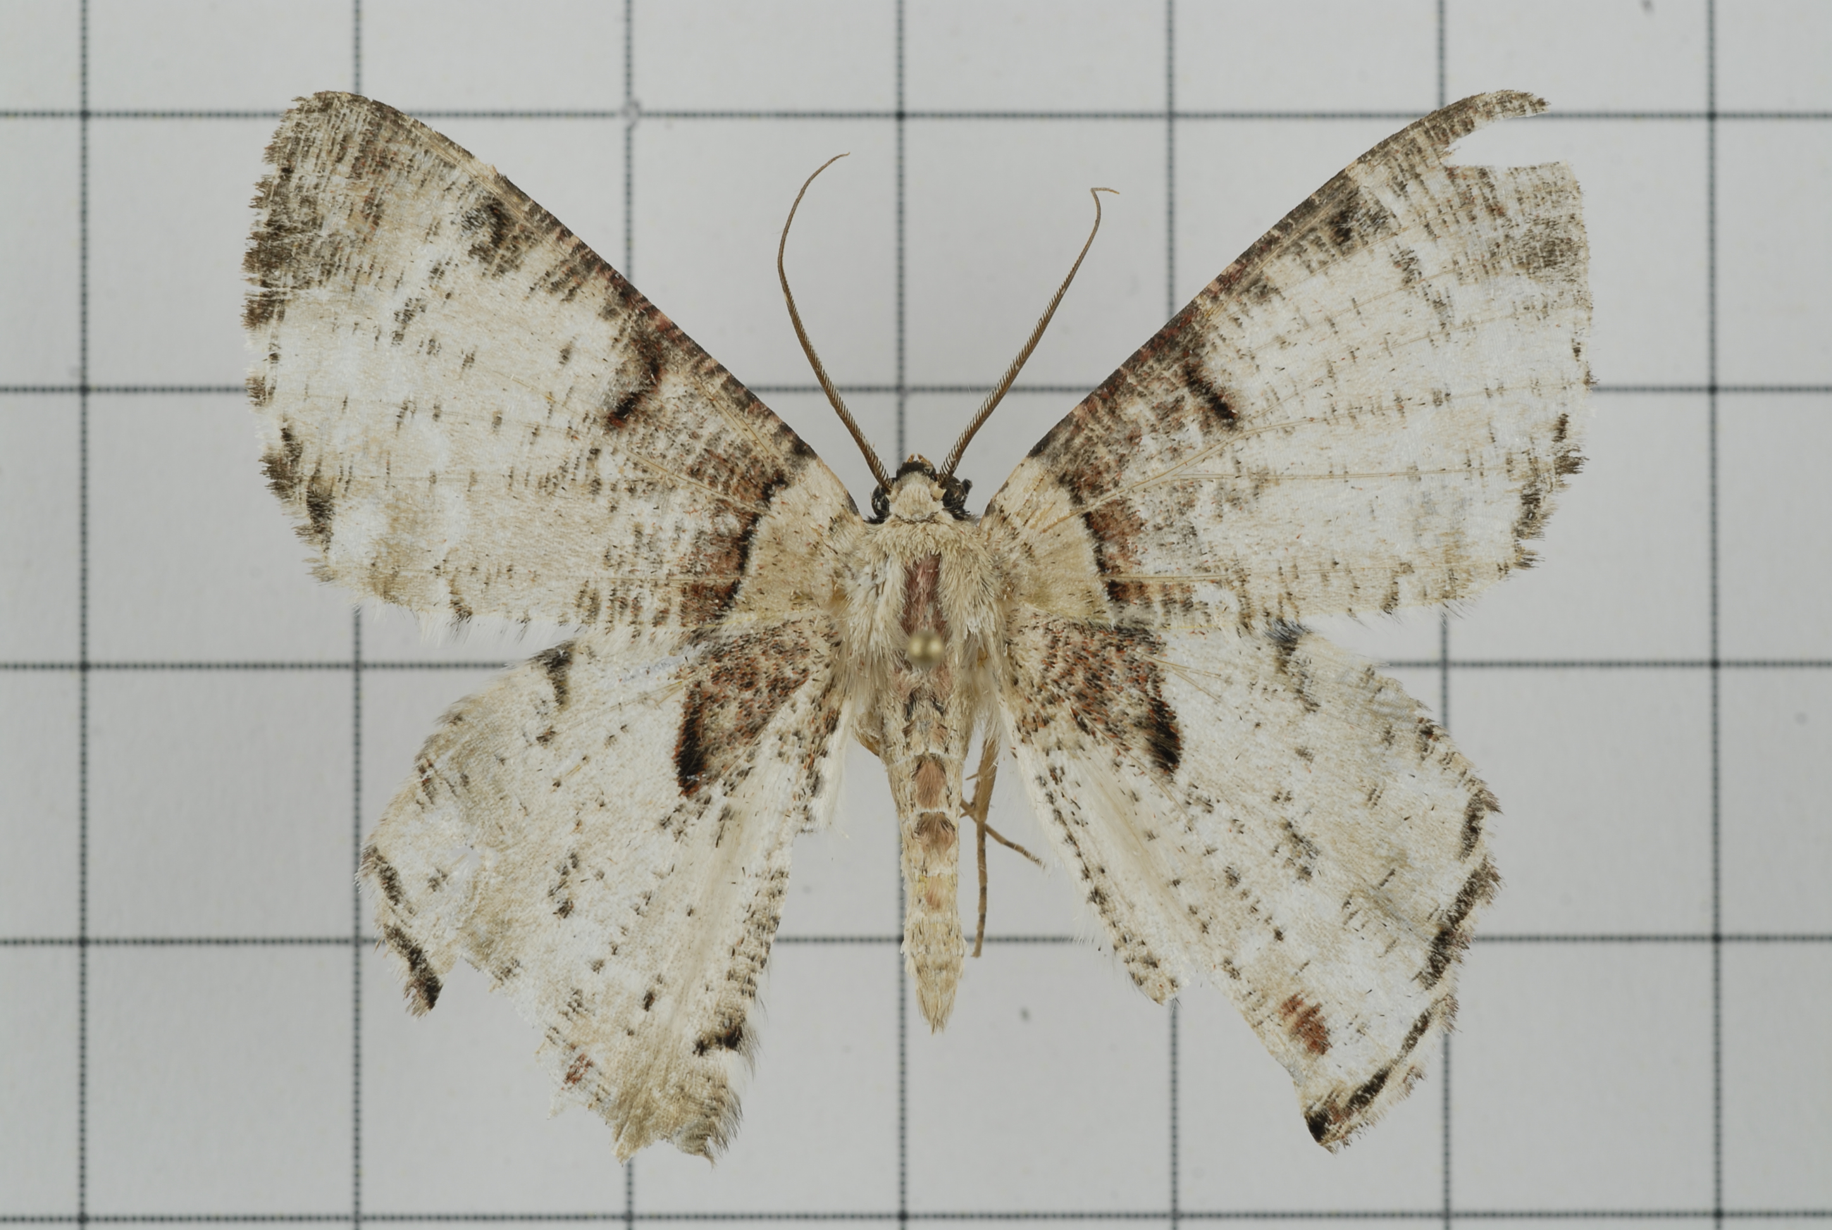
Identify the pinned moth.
Pachyodes subtrita subtrita
